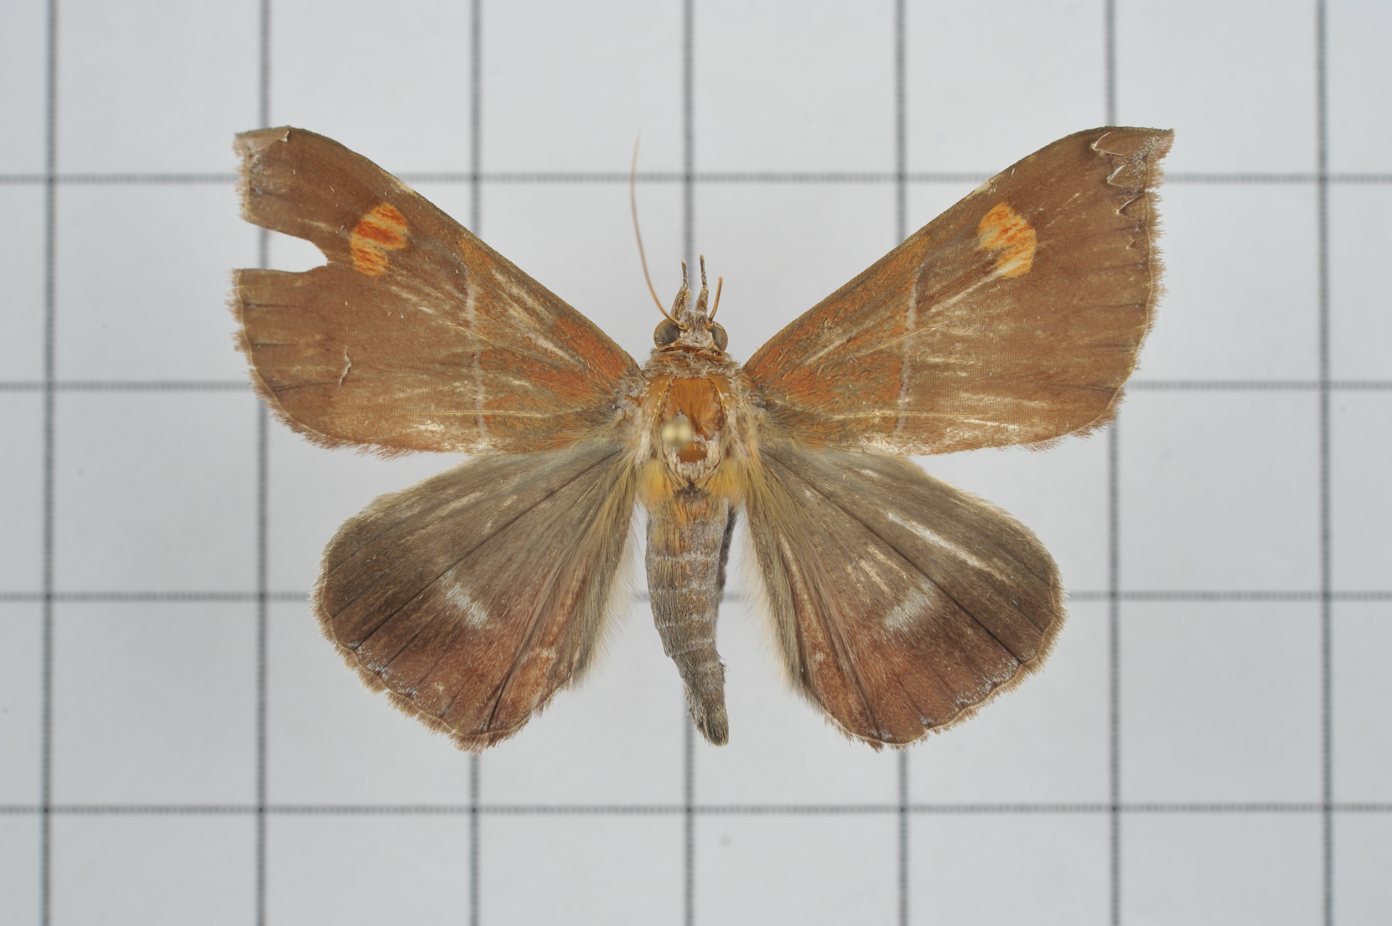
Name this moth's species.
Sympis rufibasis
